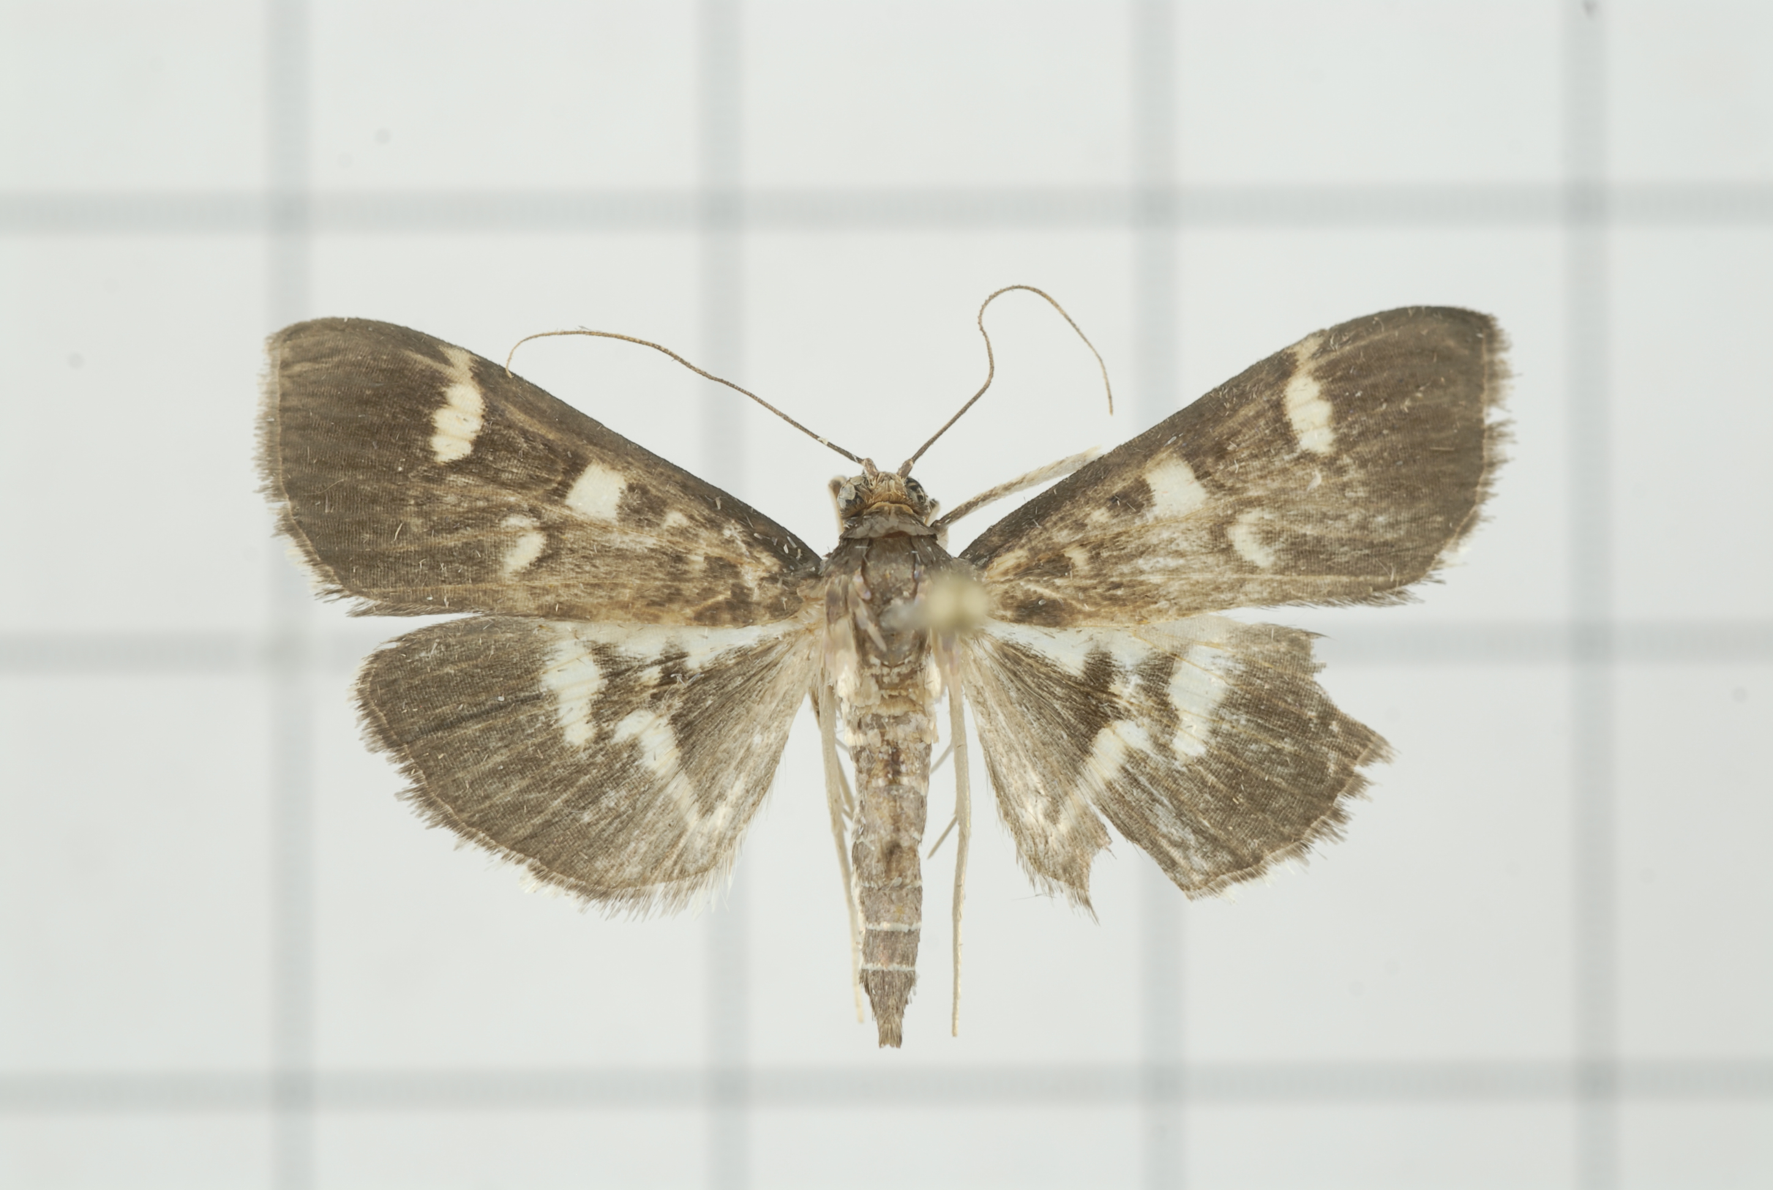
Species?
Herpetogramma luctuosalis
